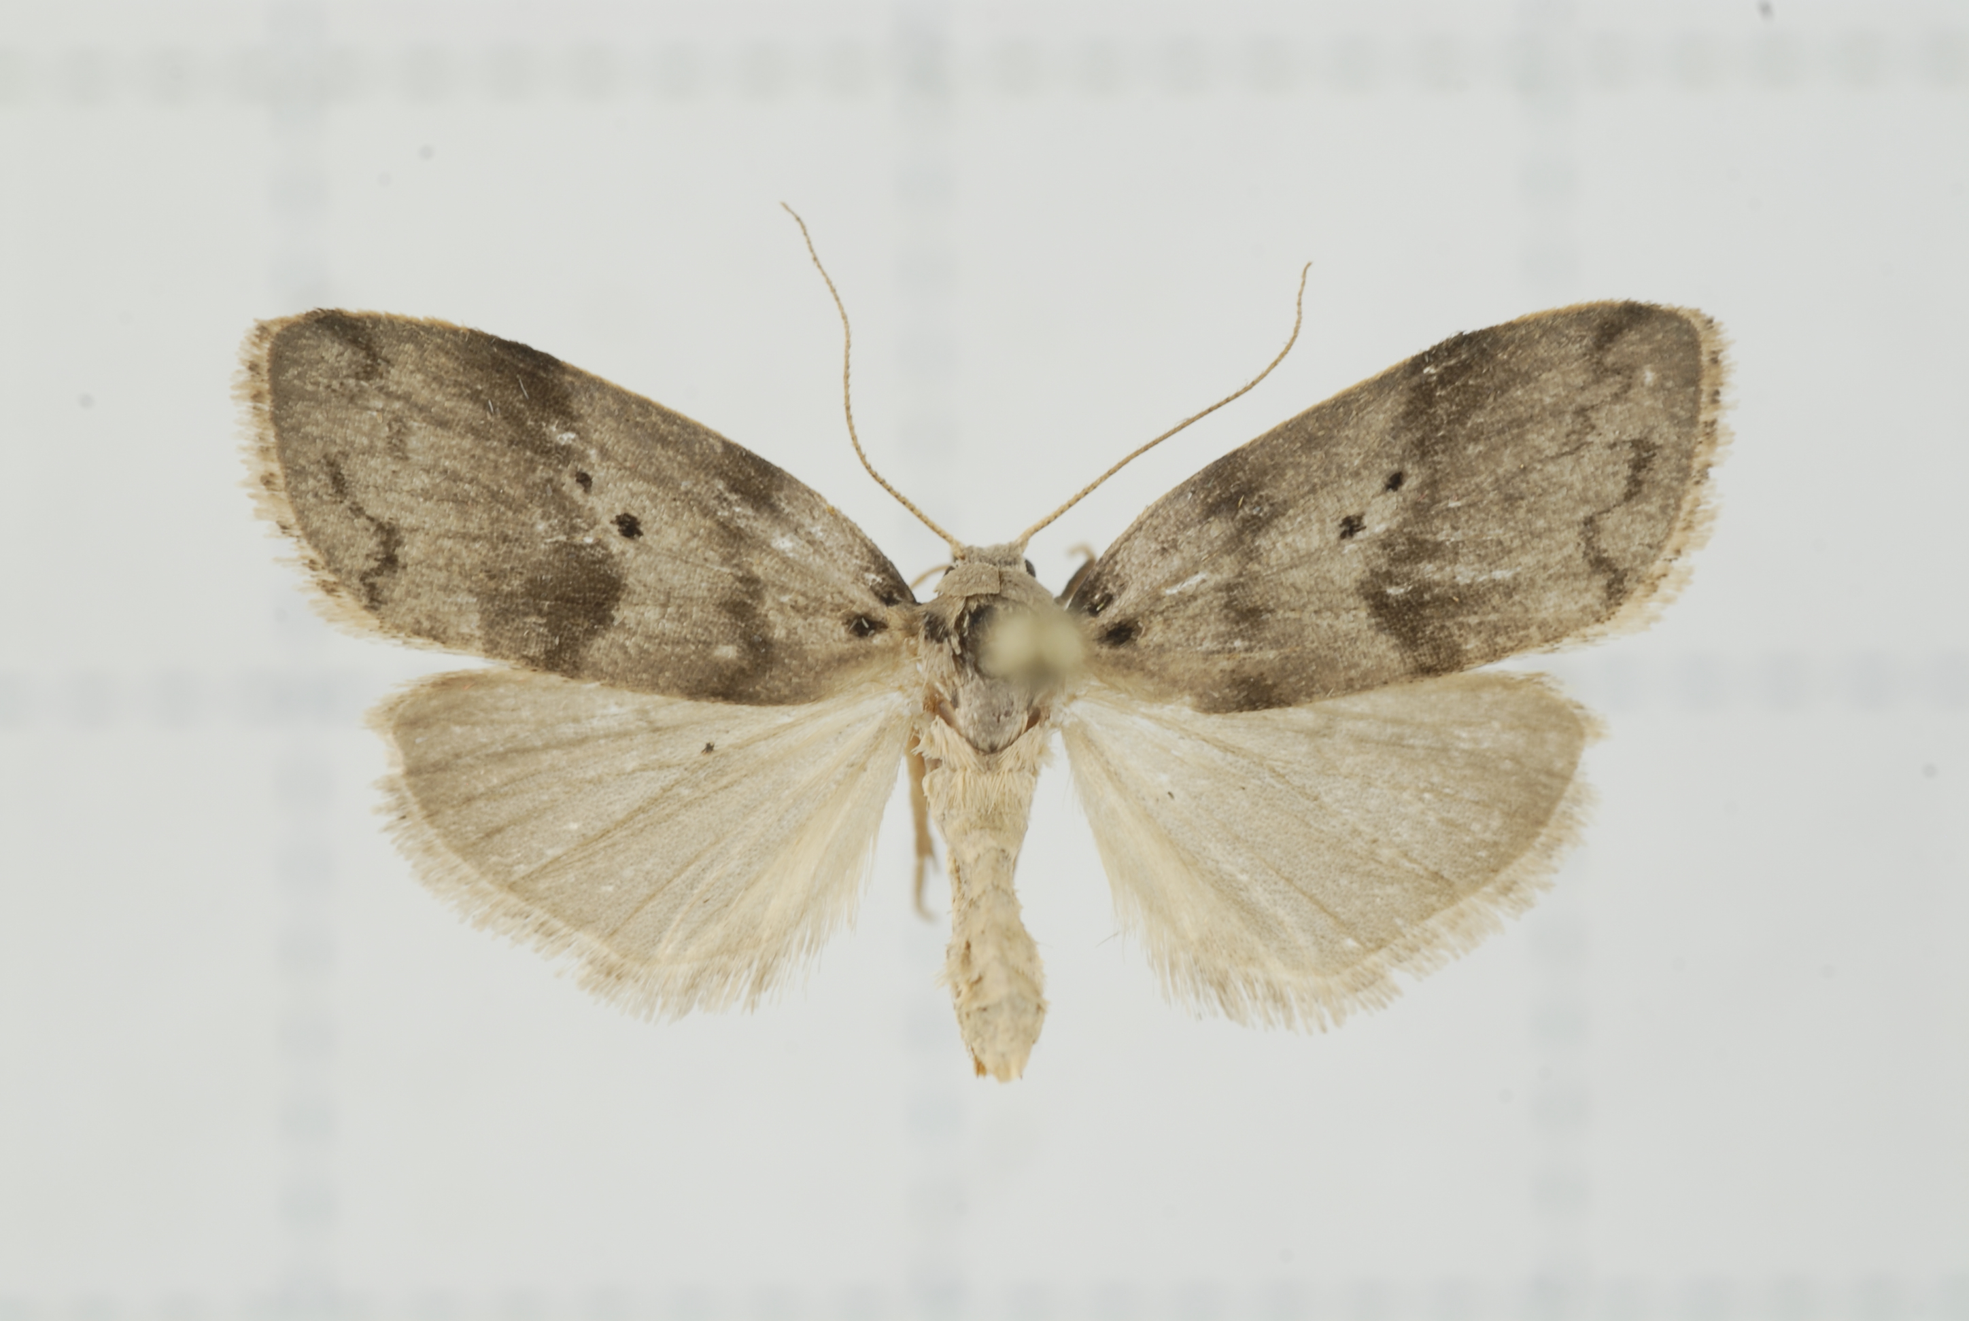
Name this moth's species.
Eugoa cernyi
